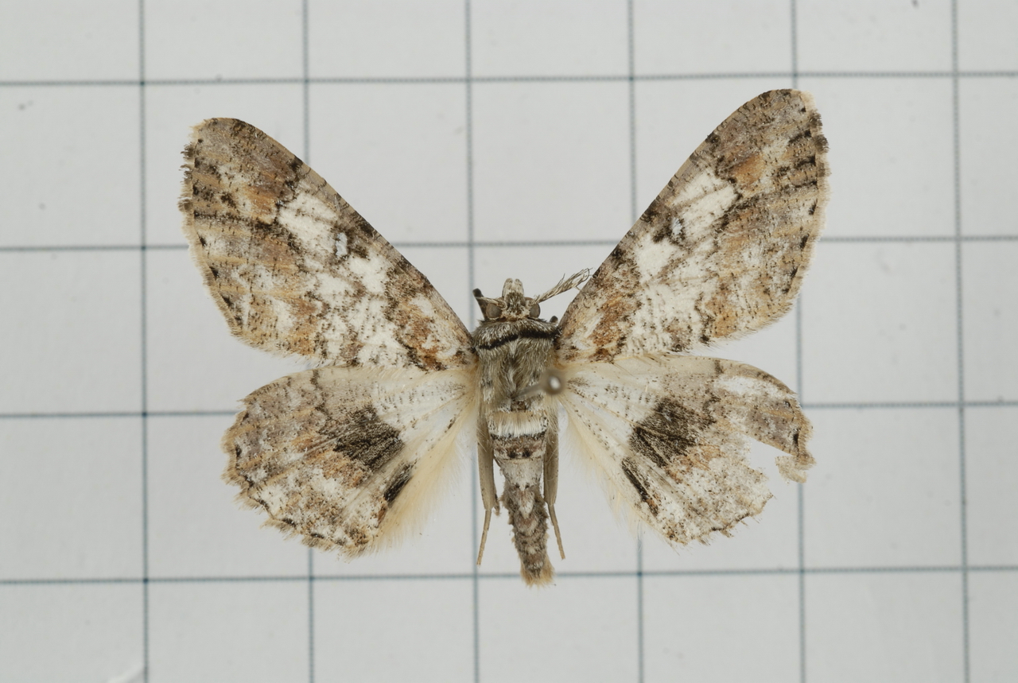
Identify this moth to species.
Cleora fraterna
